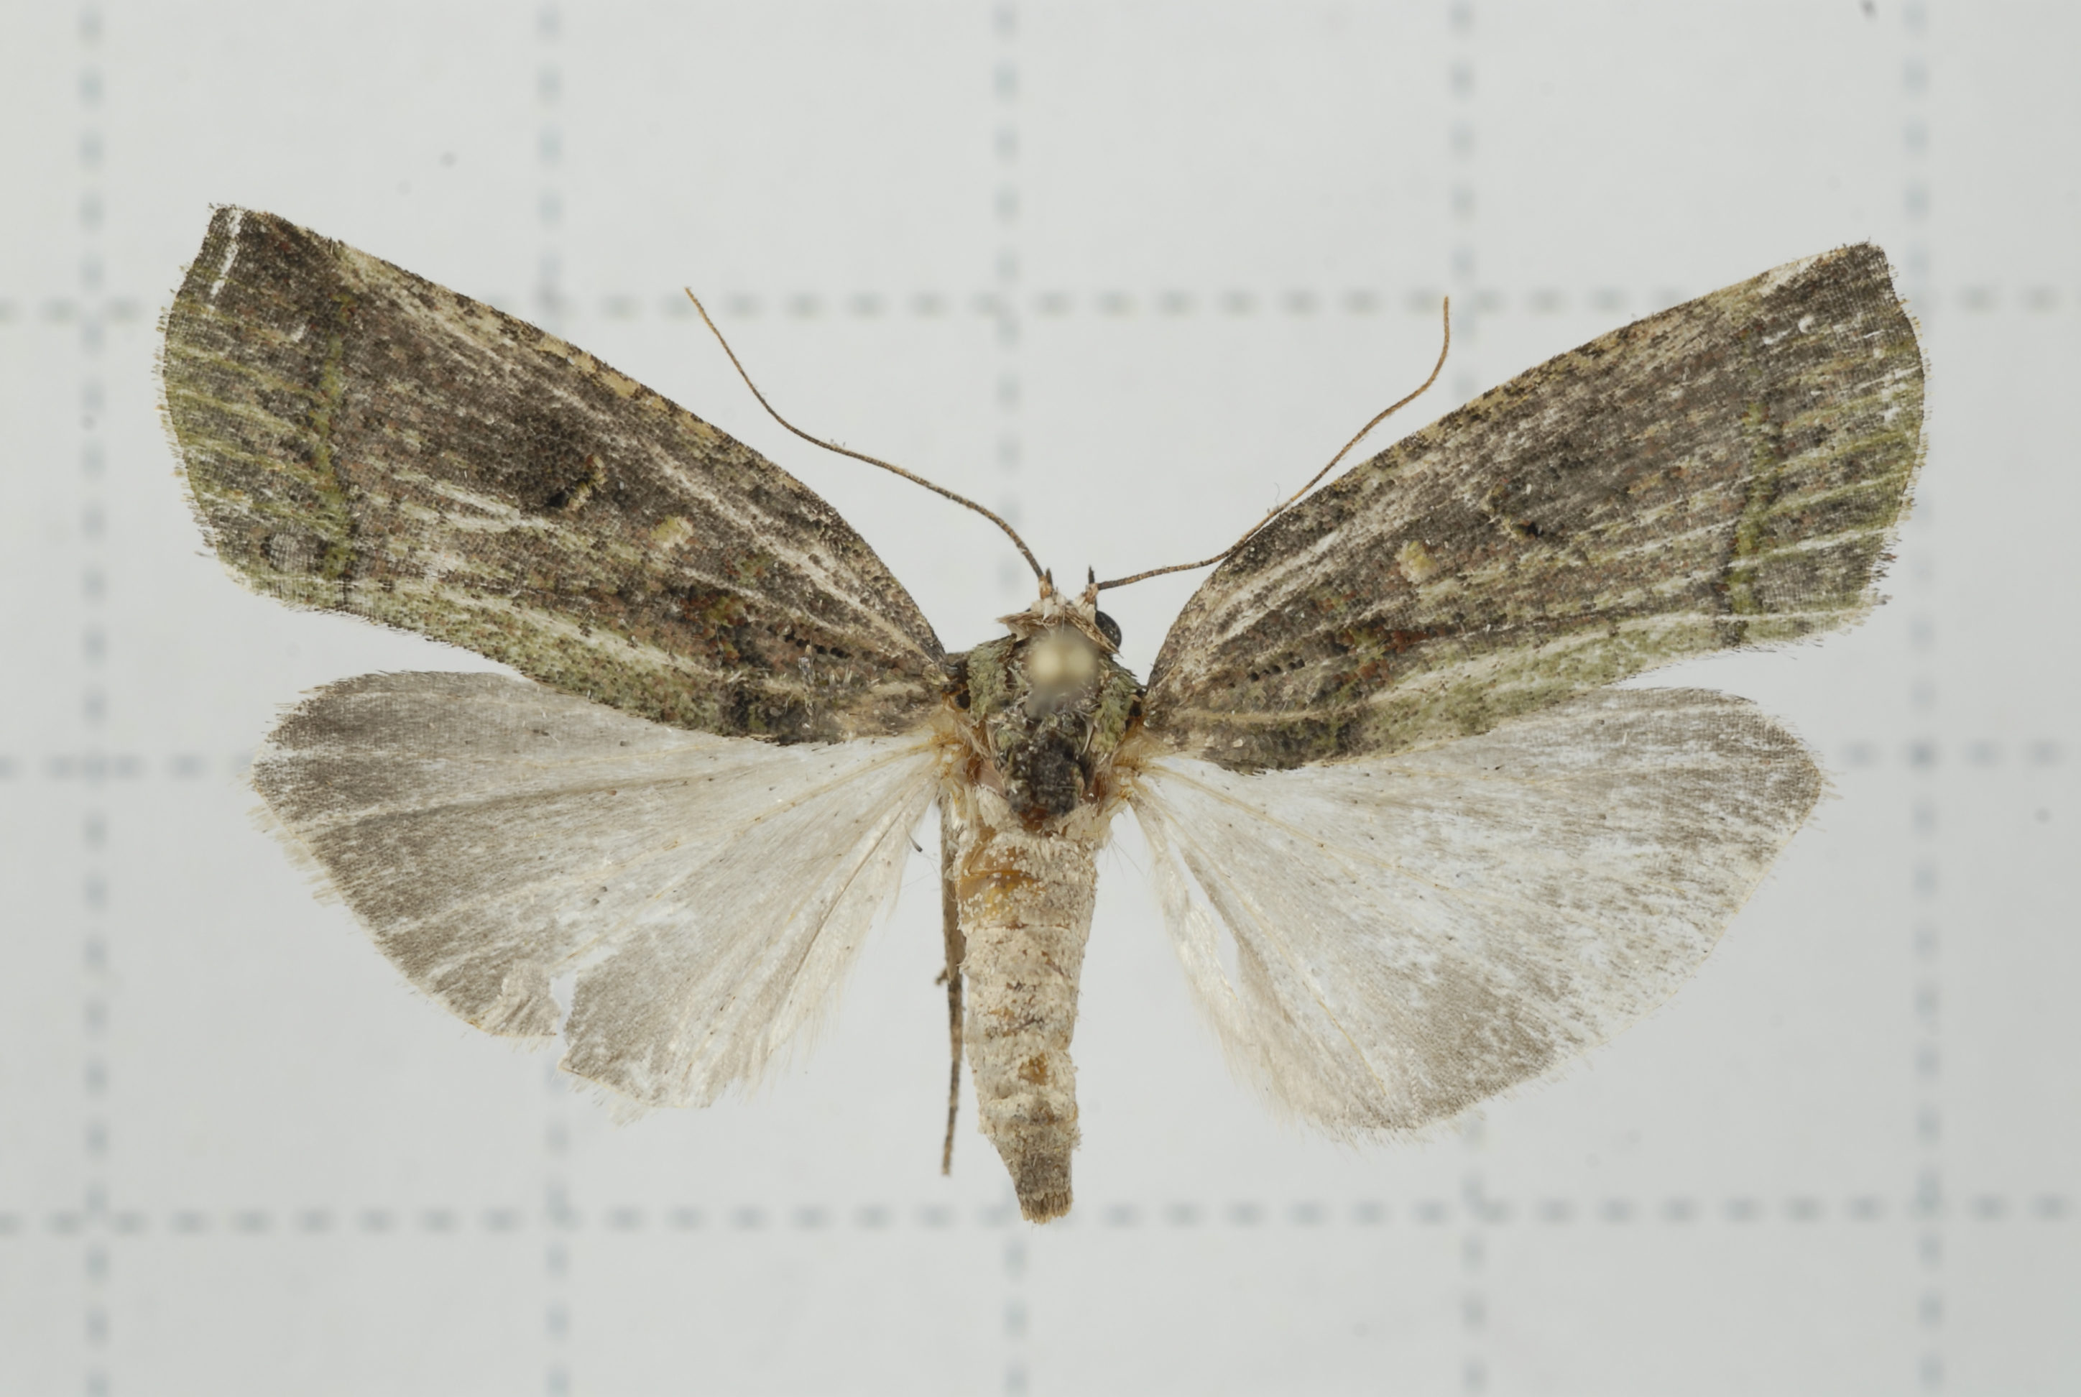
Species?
Kerala lentiginosa
